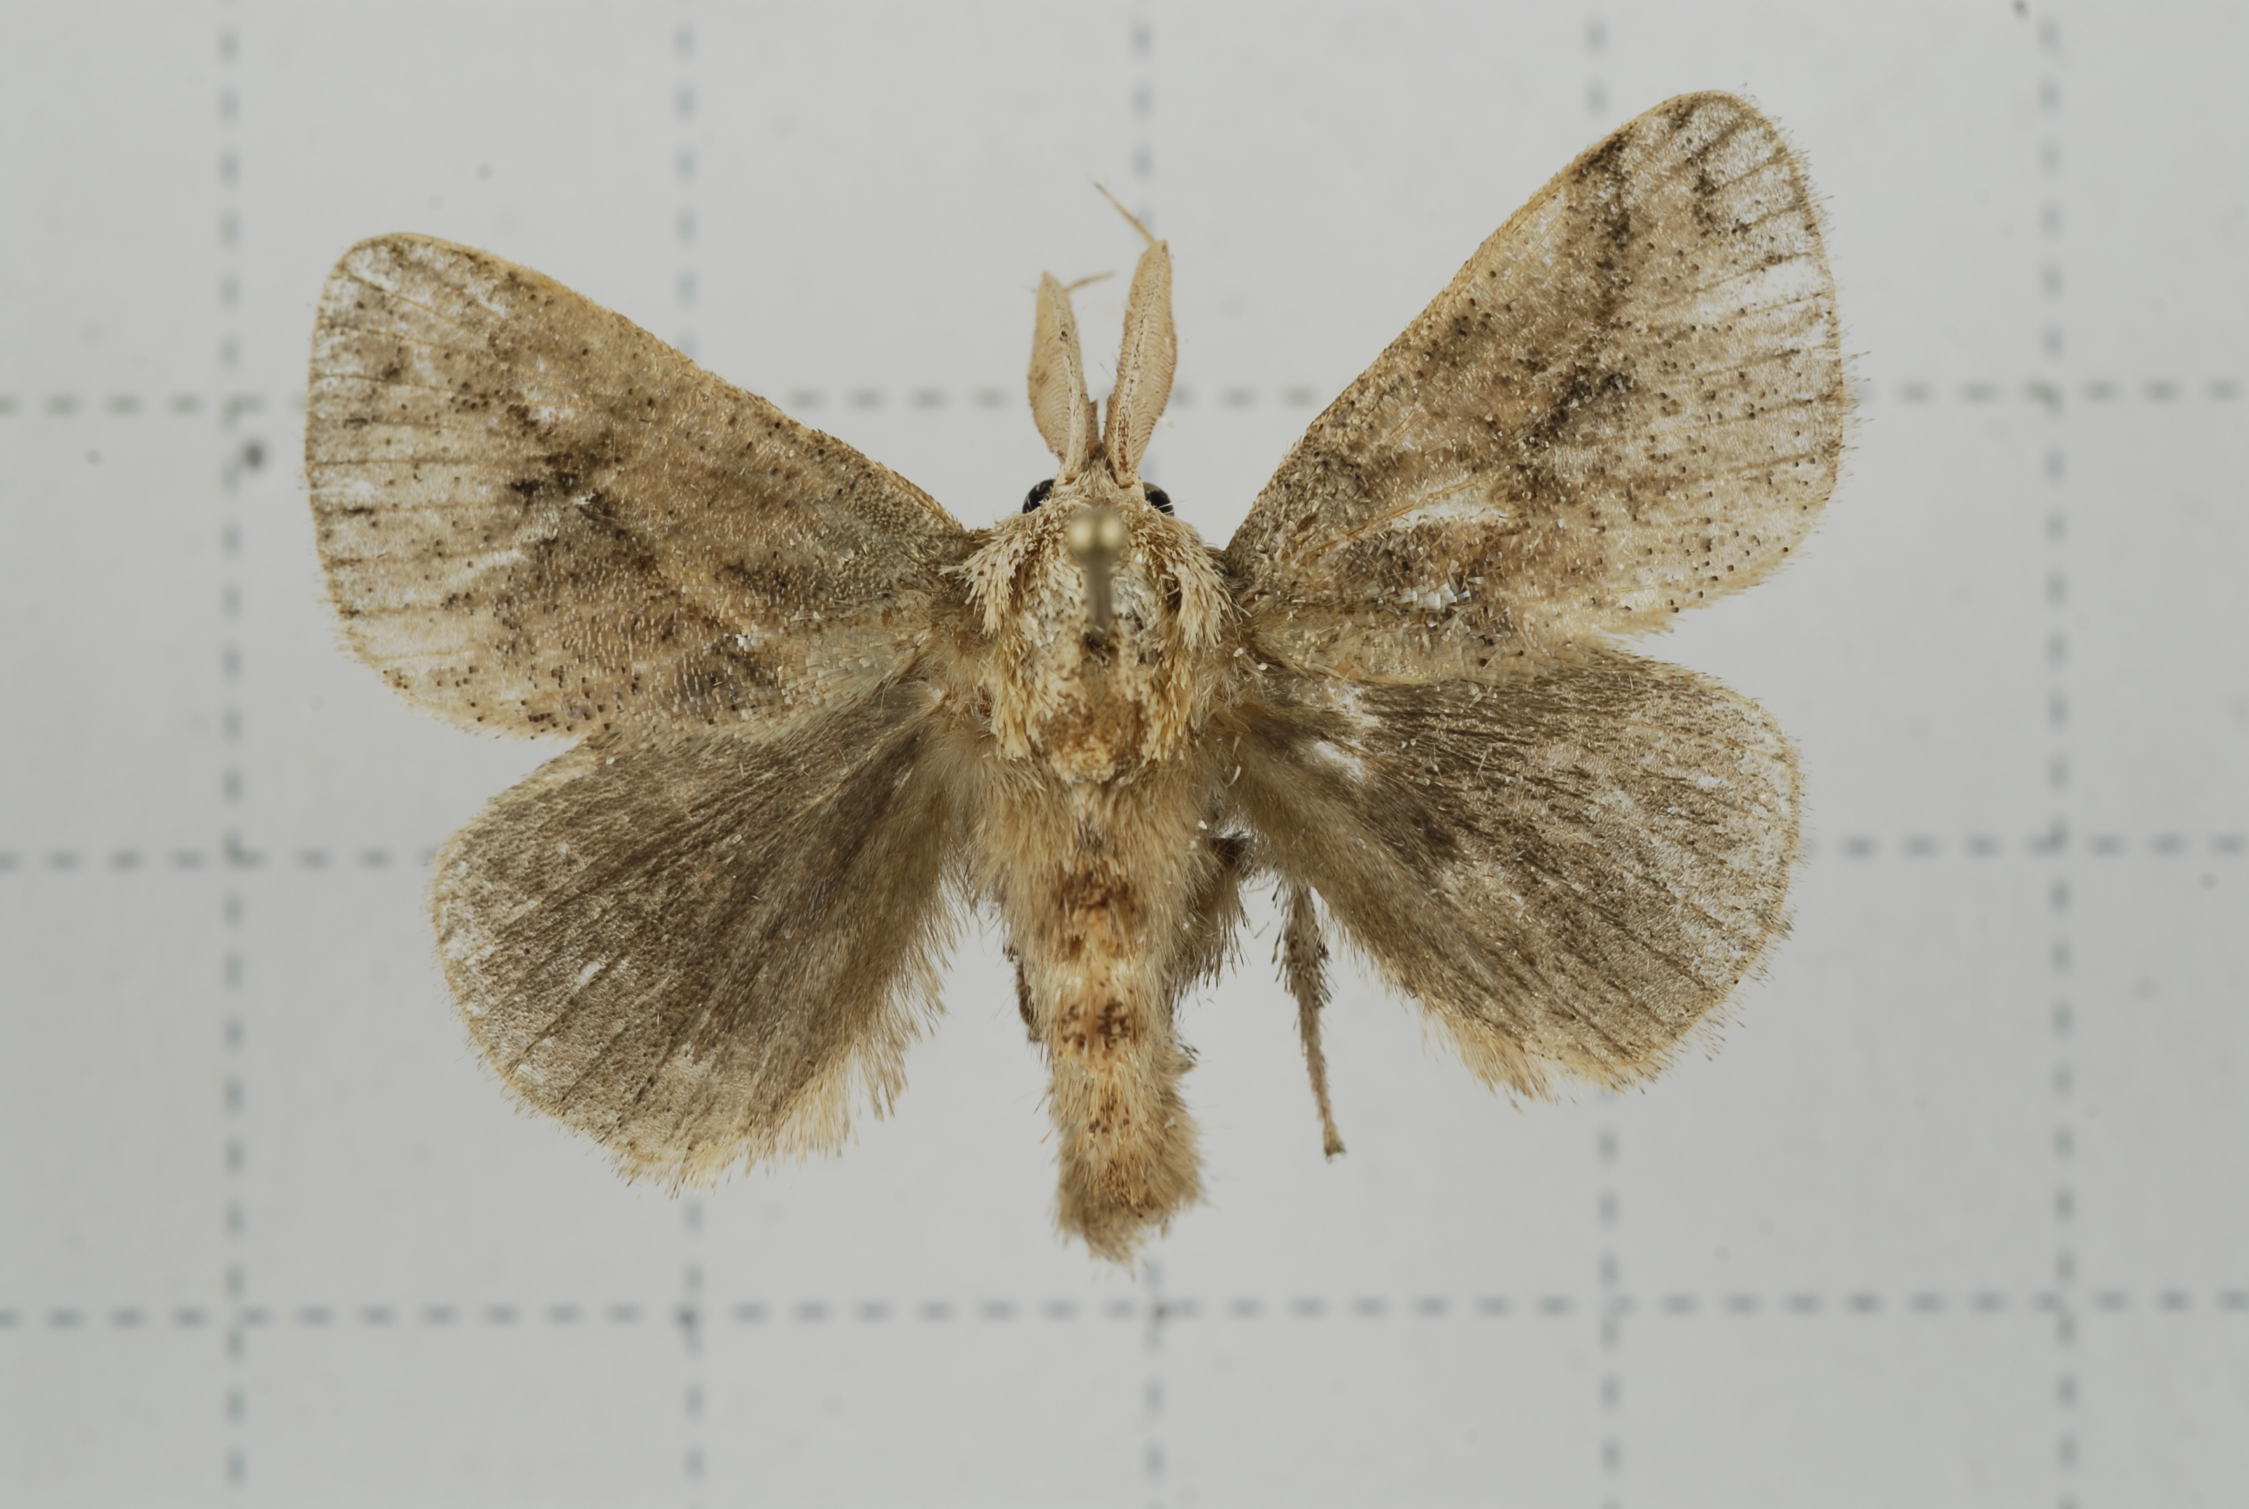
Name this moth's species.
Thosea sinensis
